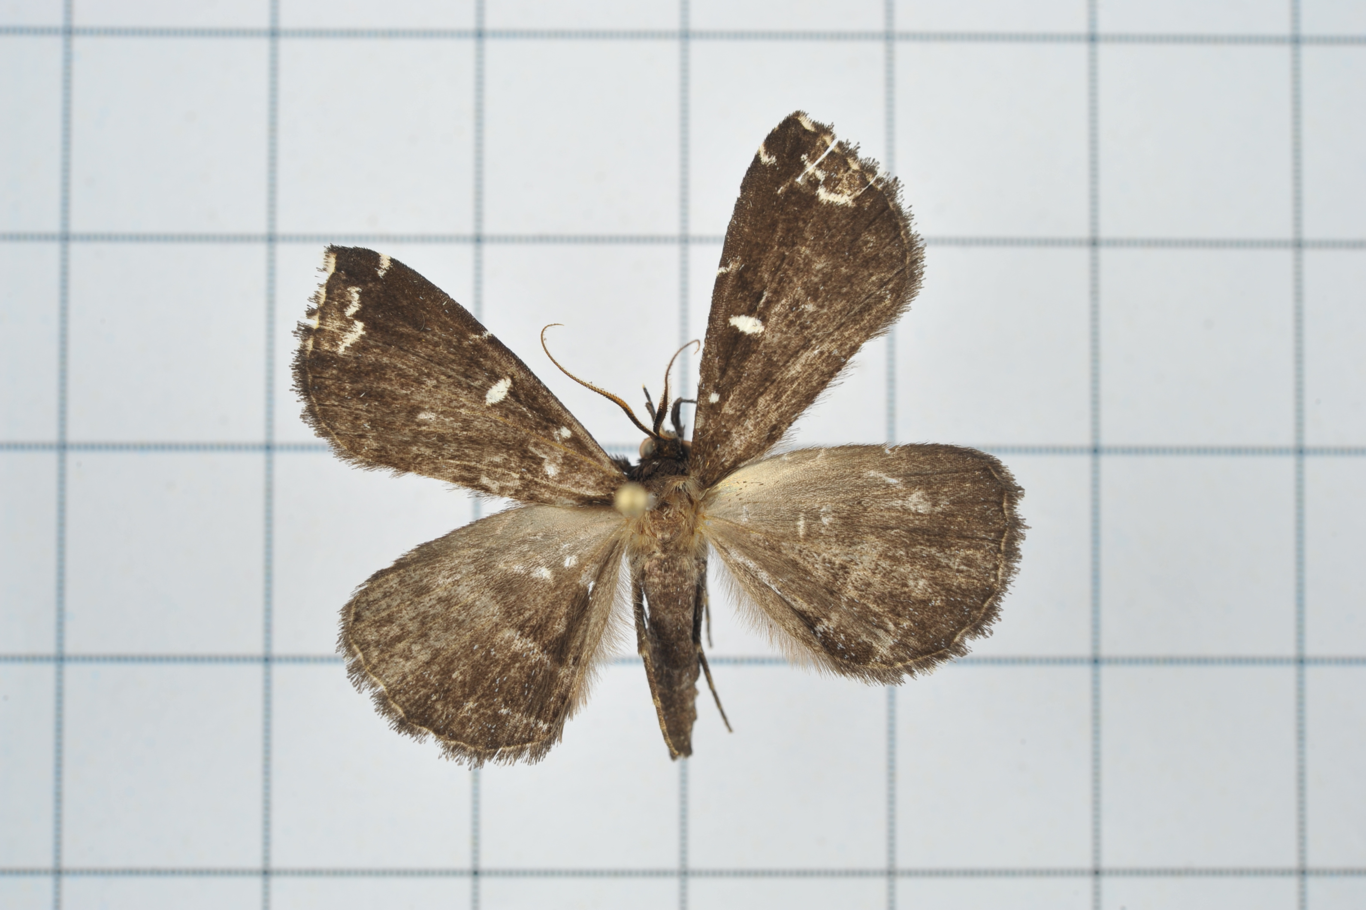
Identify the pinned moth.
Adrapsa simplex
